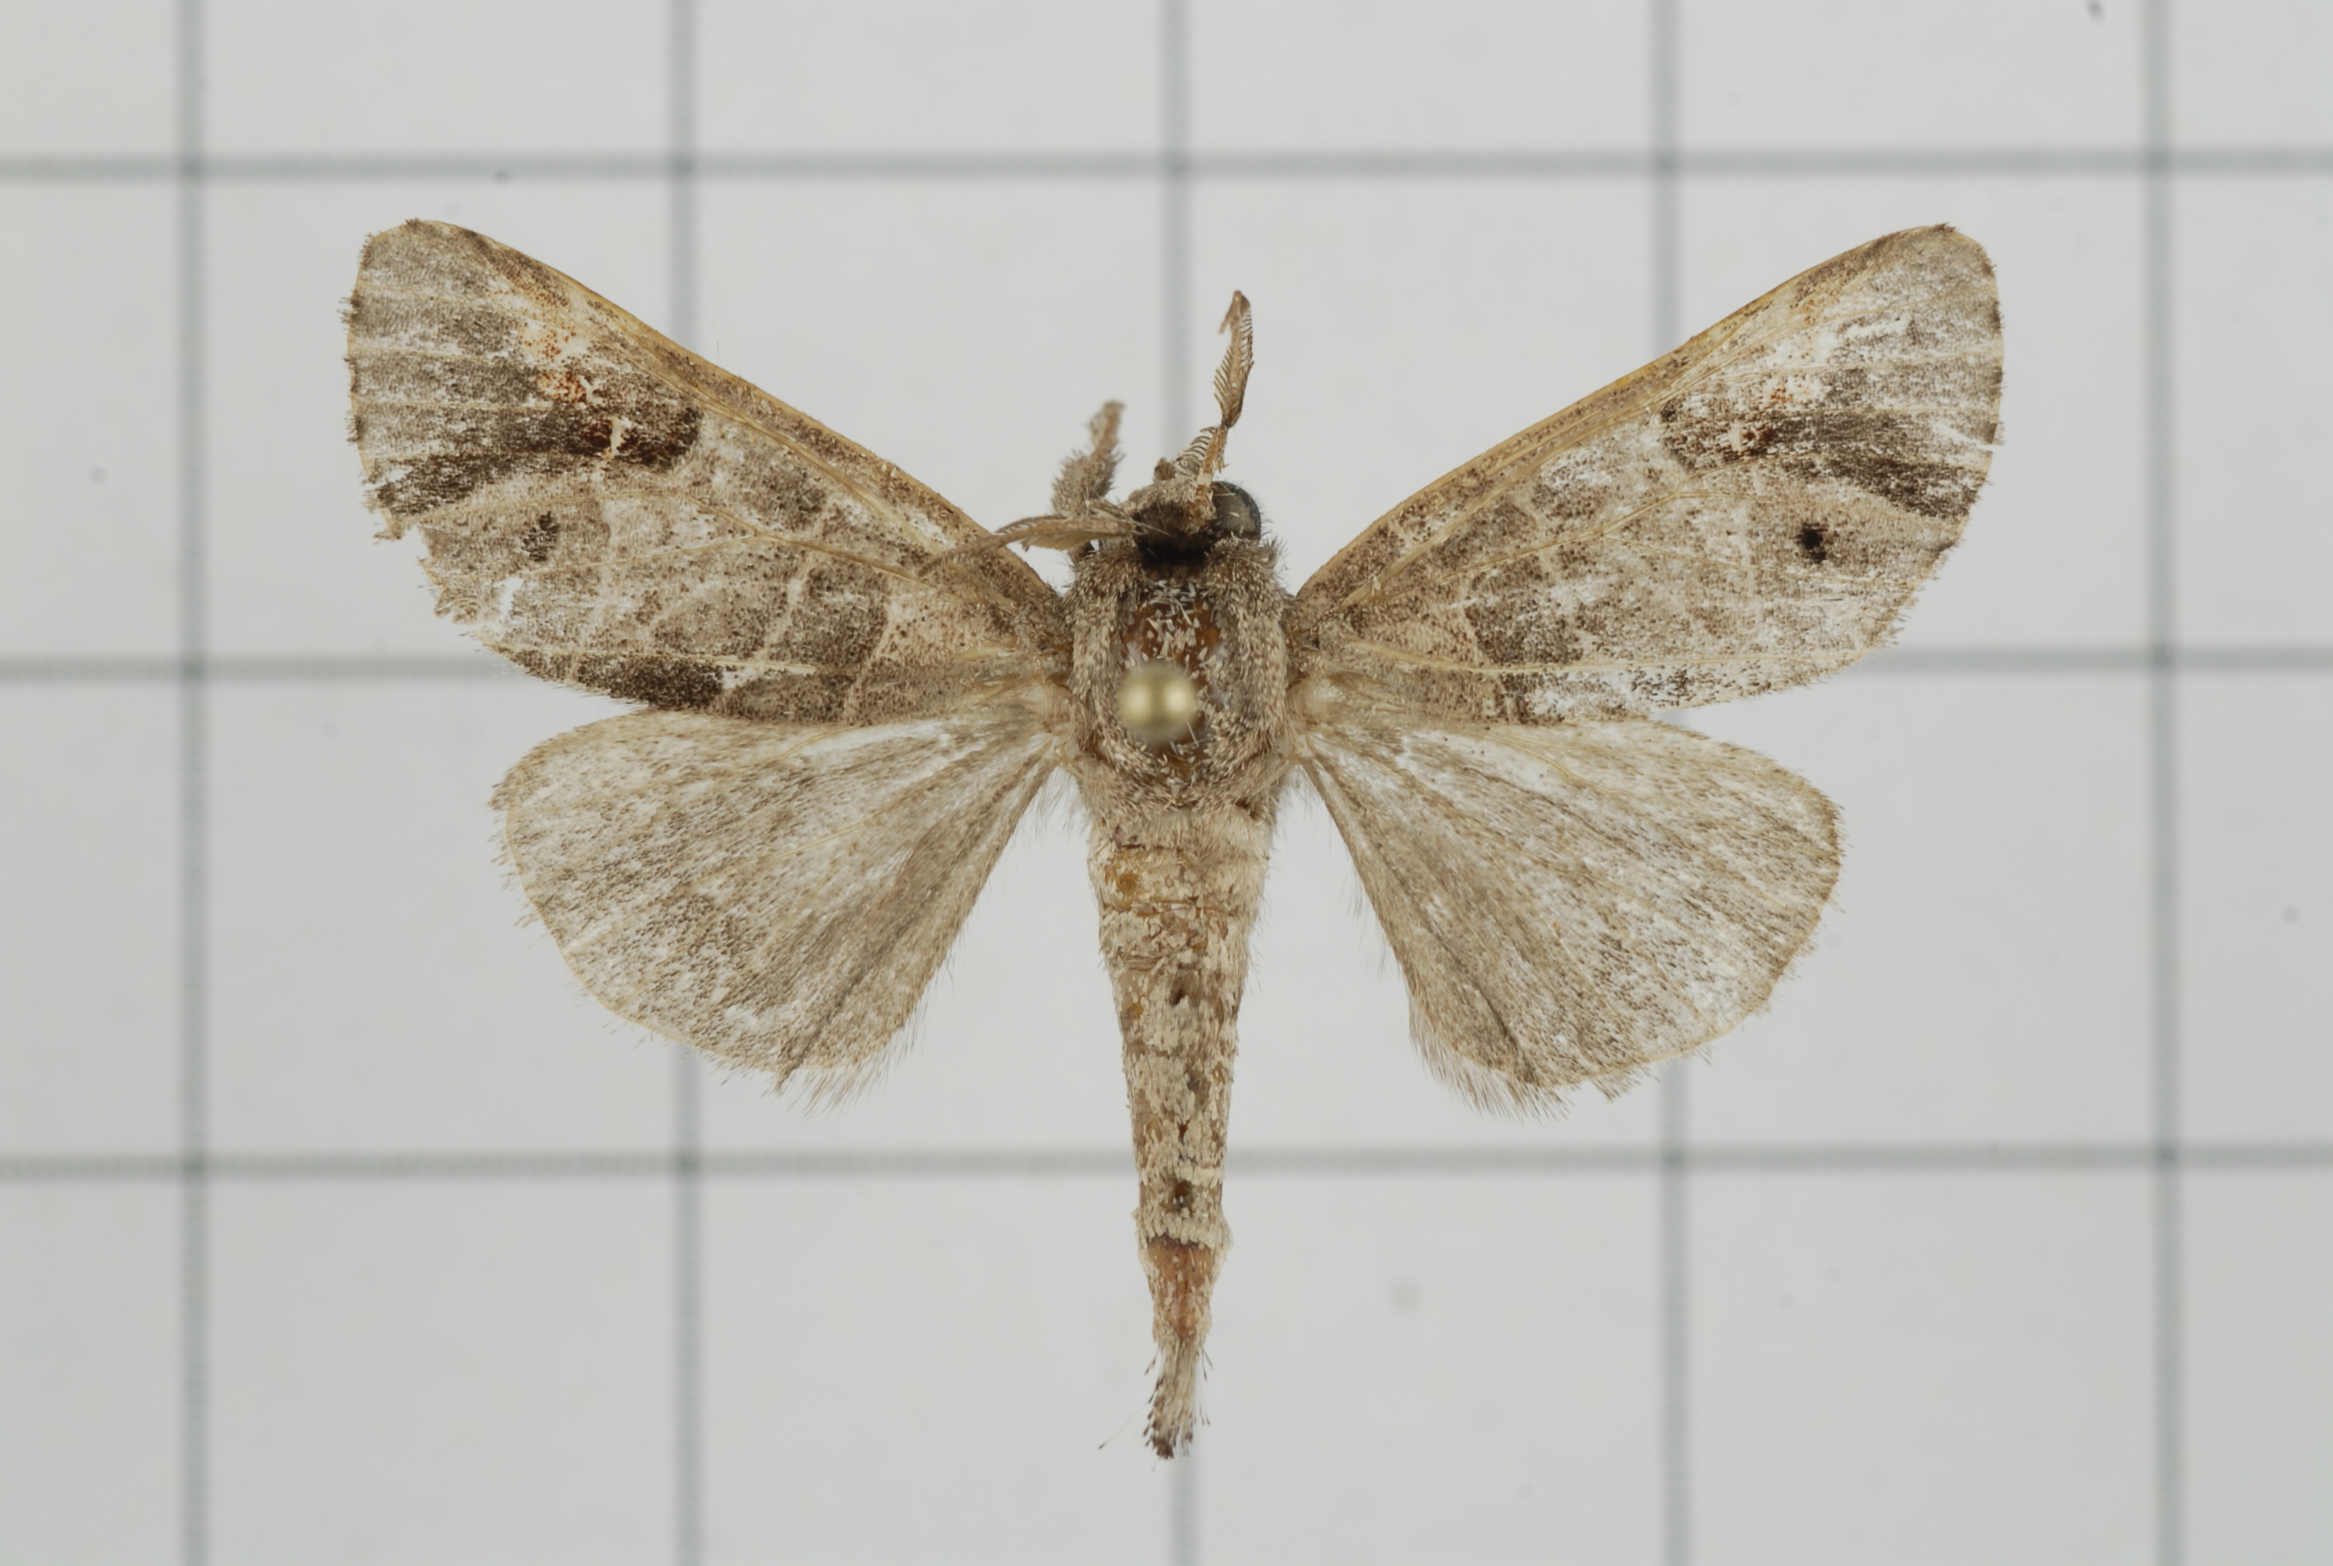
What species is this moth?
Clostera anachoreta
